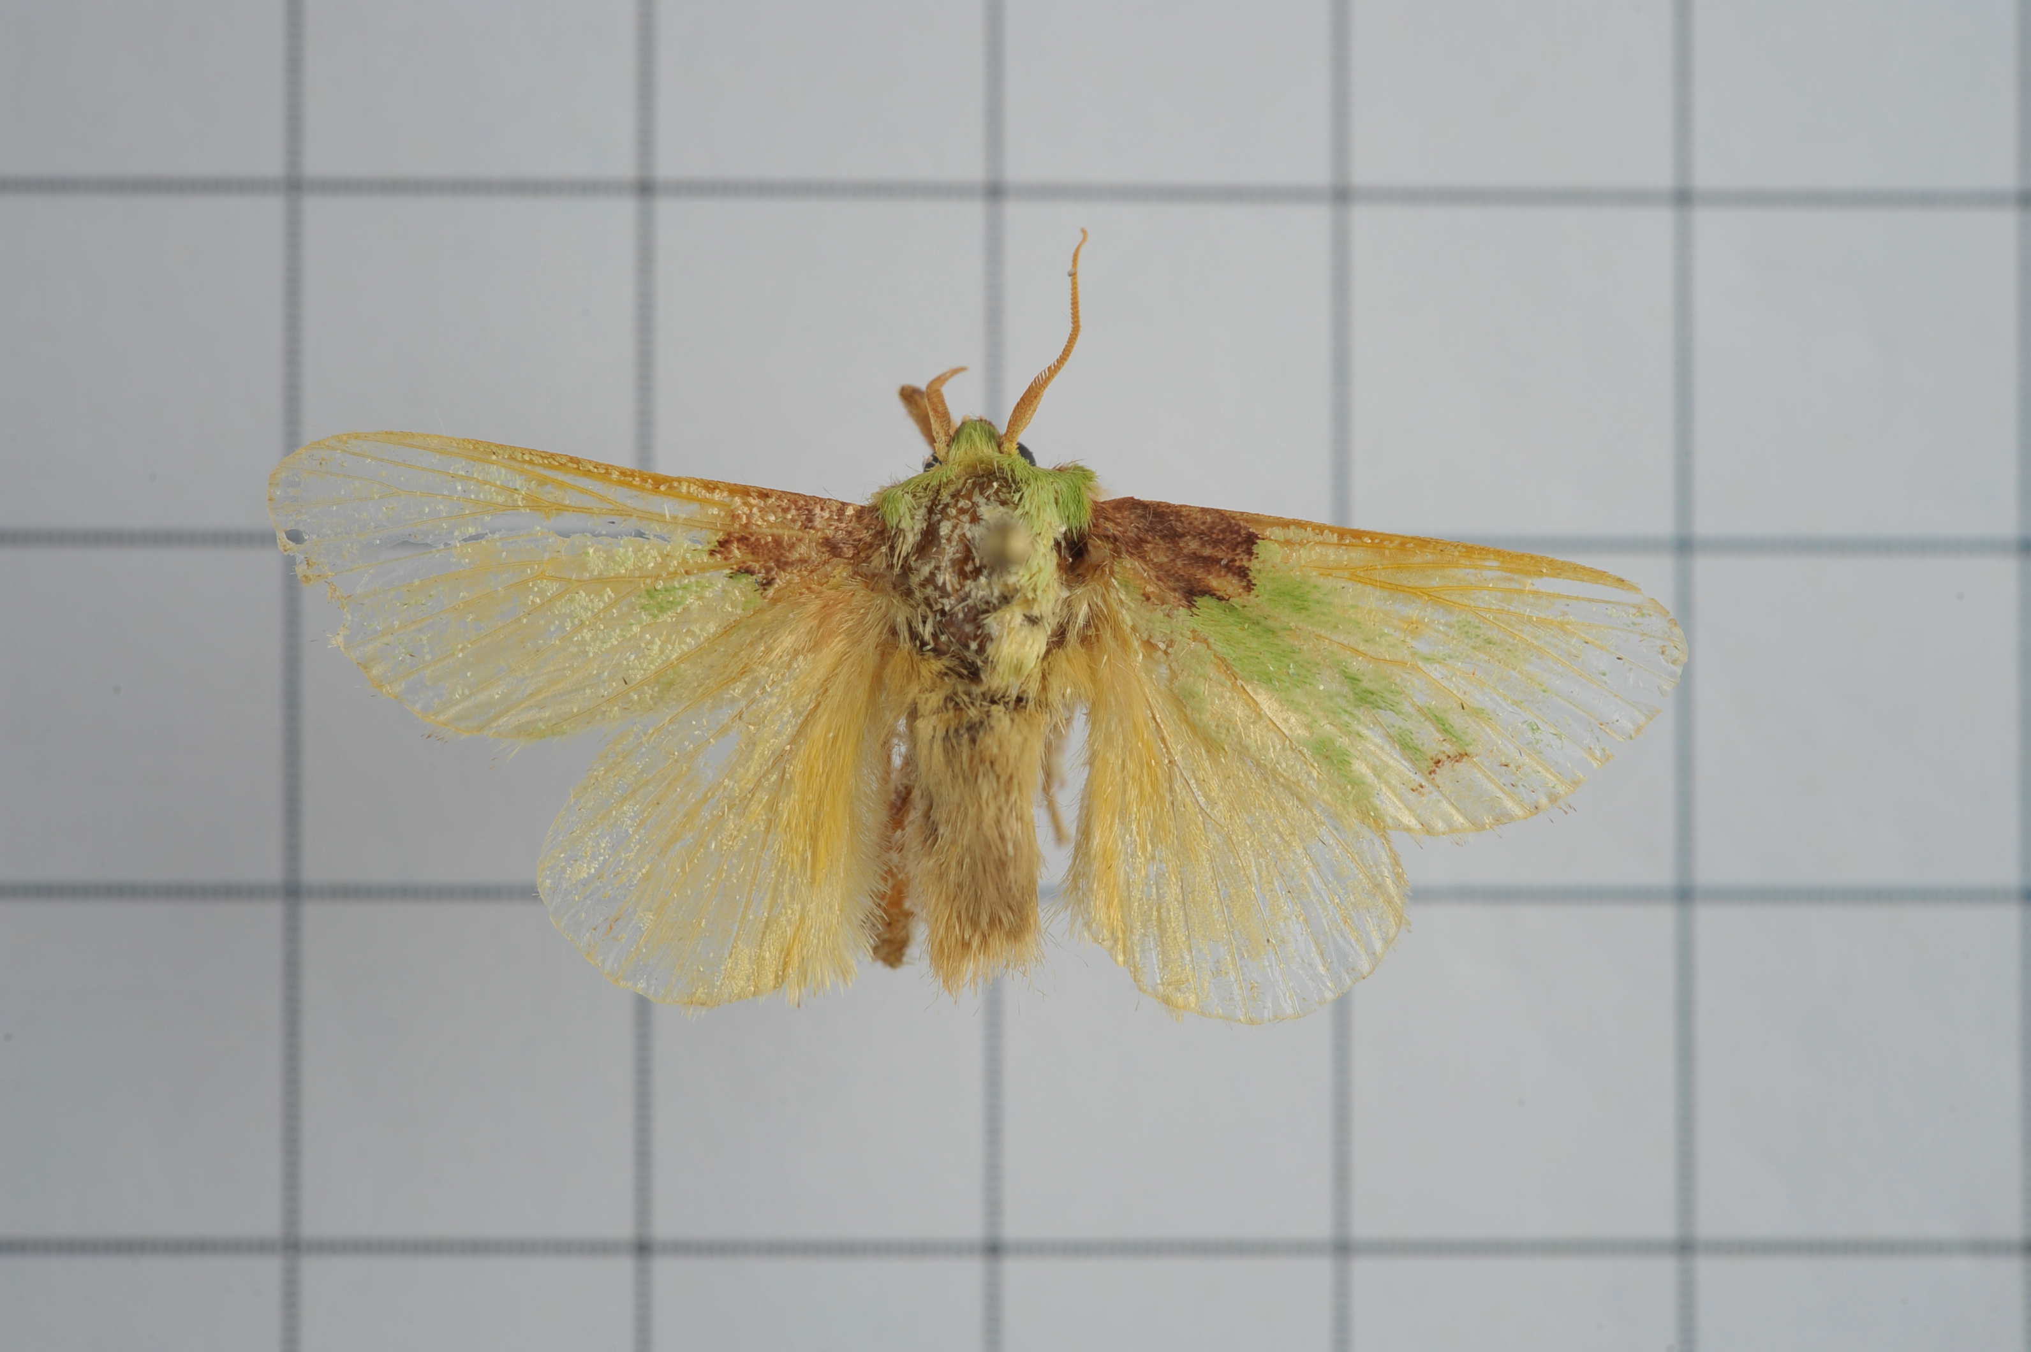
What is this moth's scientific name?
Parasa consocia
